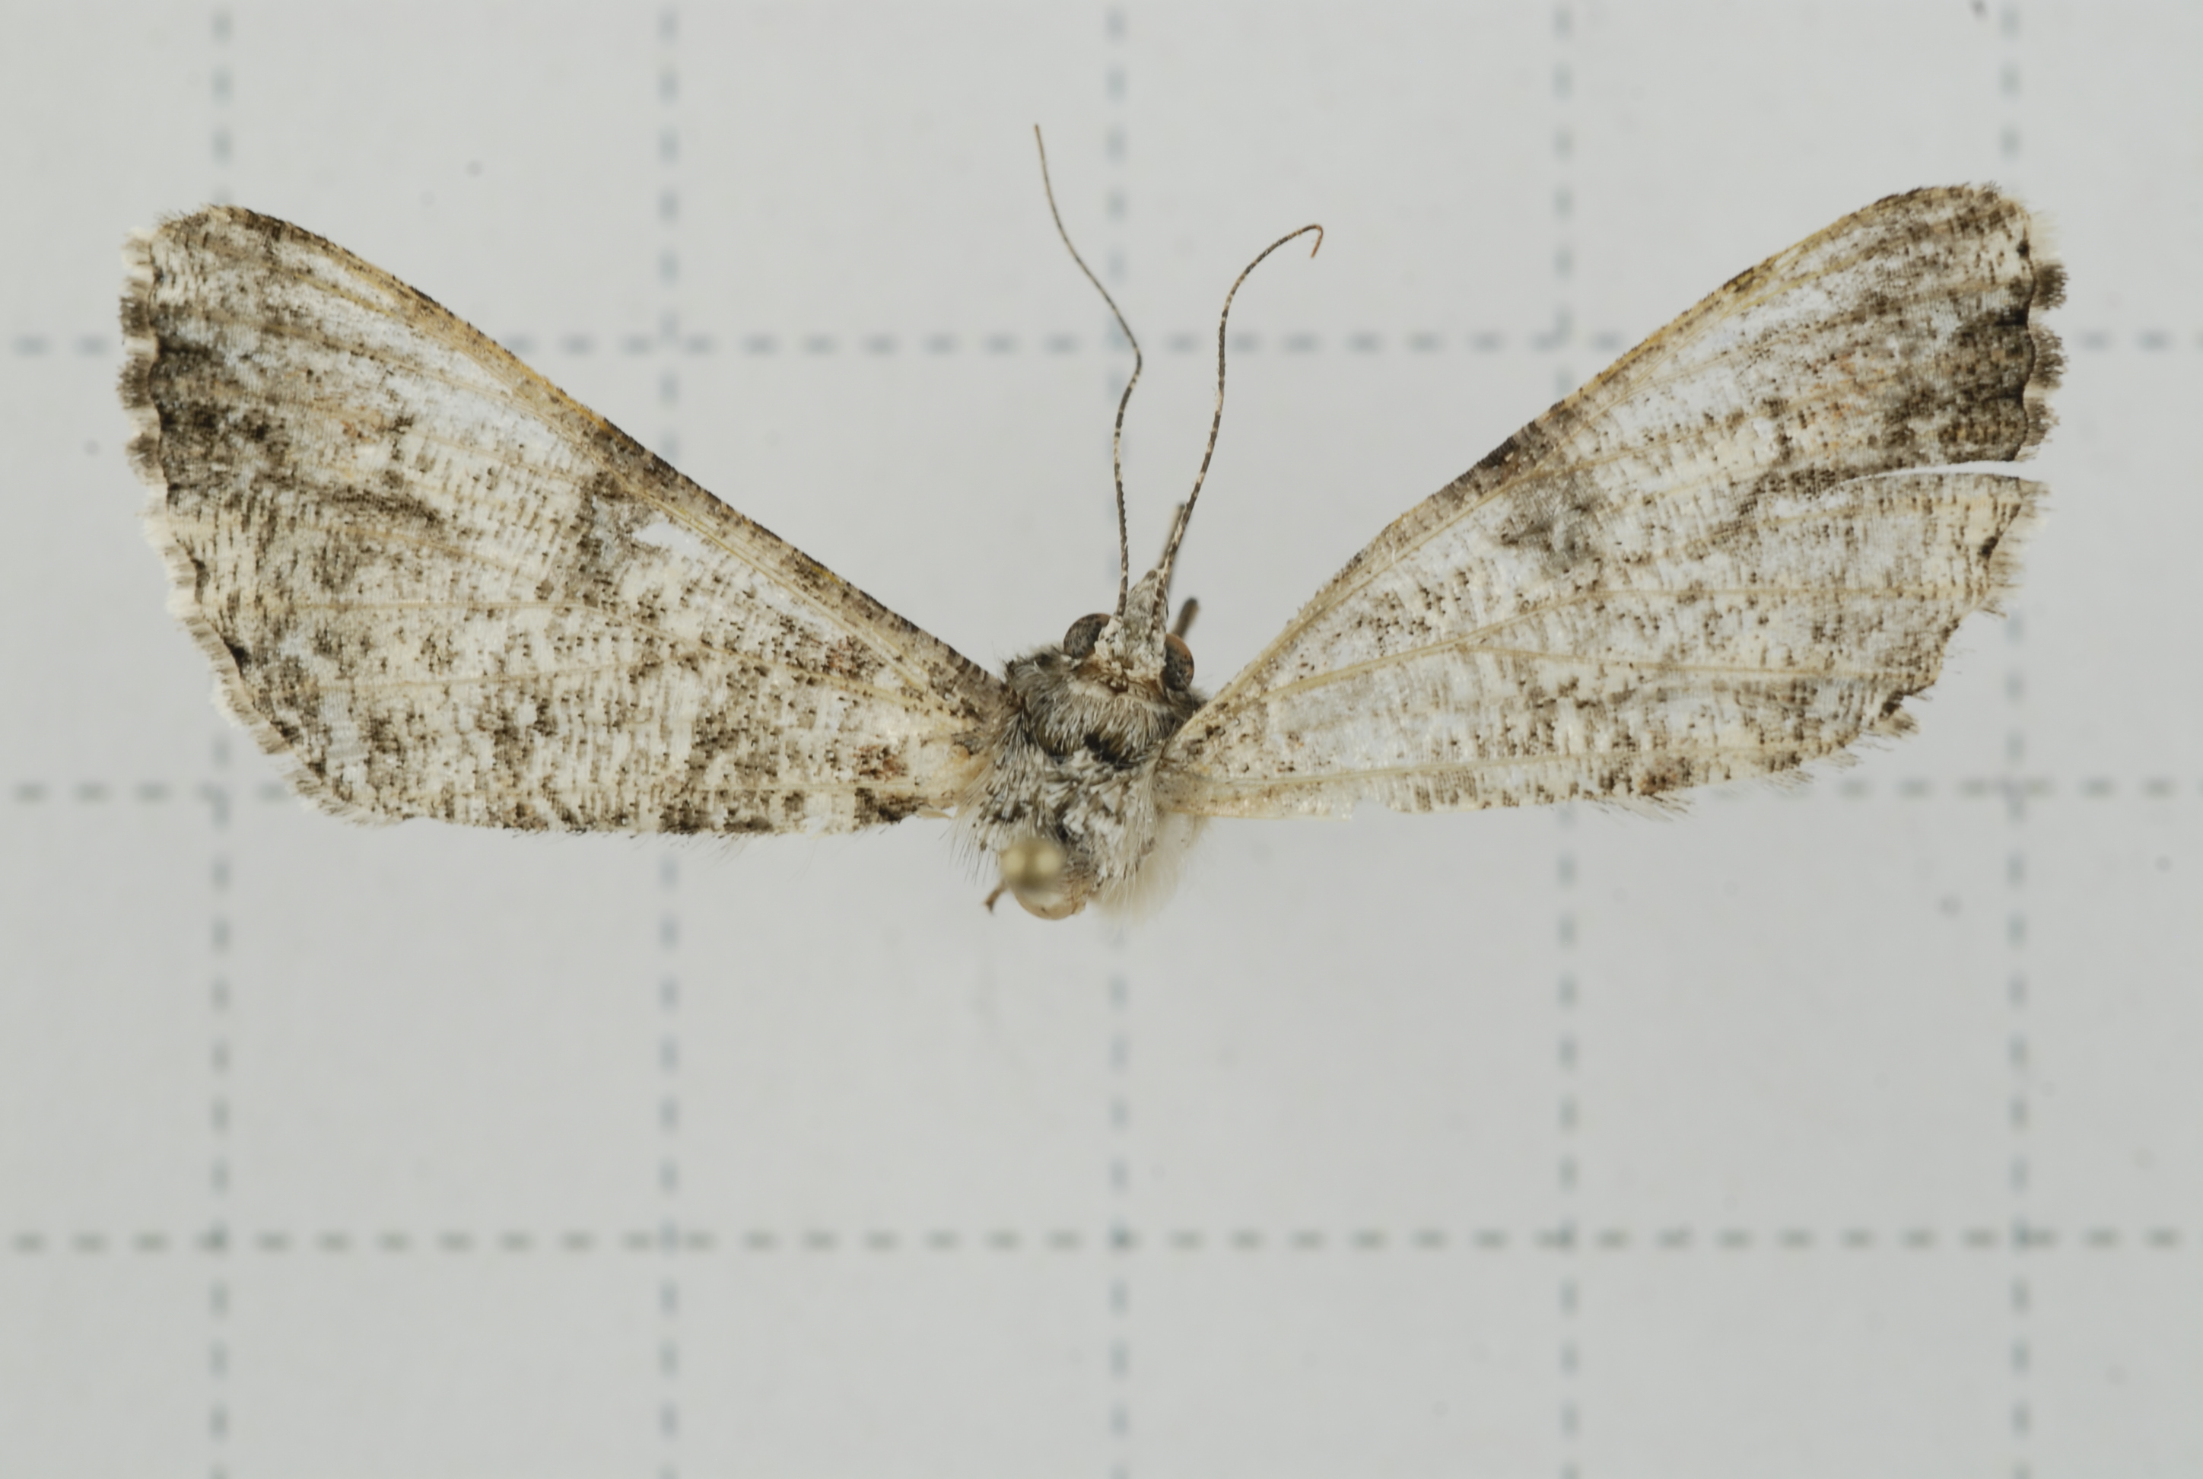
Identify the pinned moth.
Cleora fraterna
